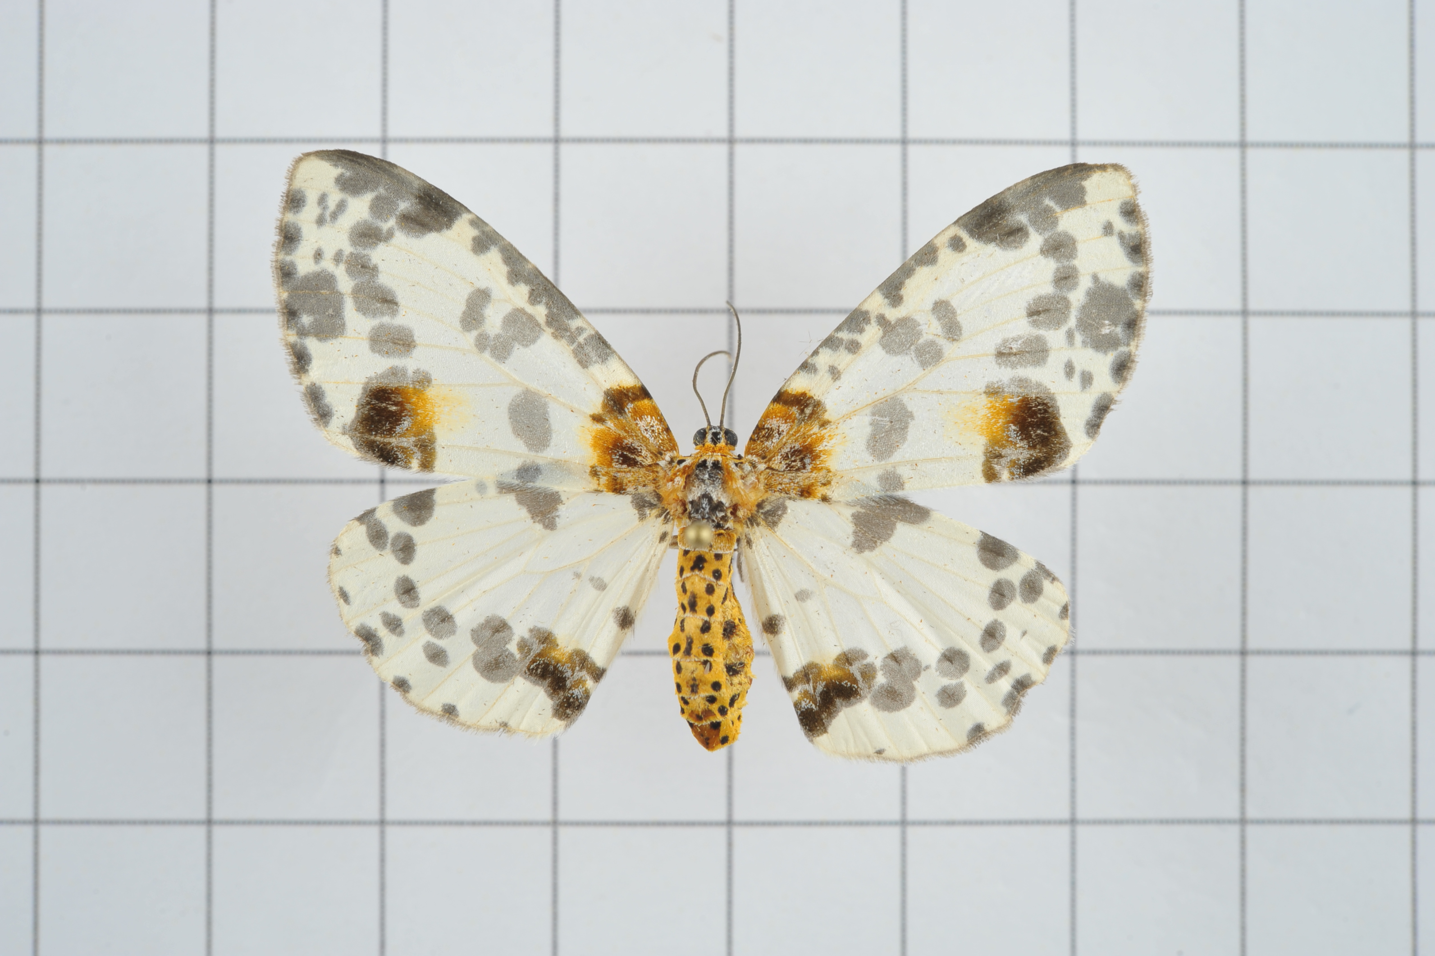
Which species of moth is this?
Abraxas formosilluminata
